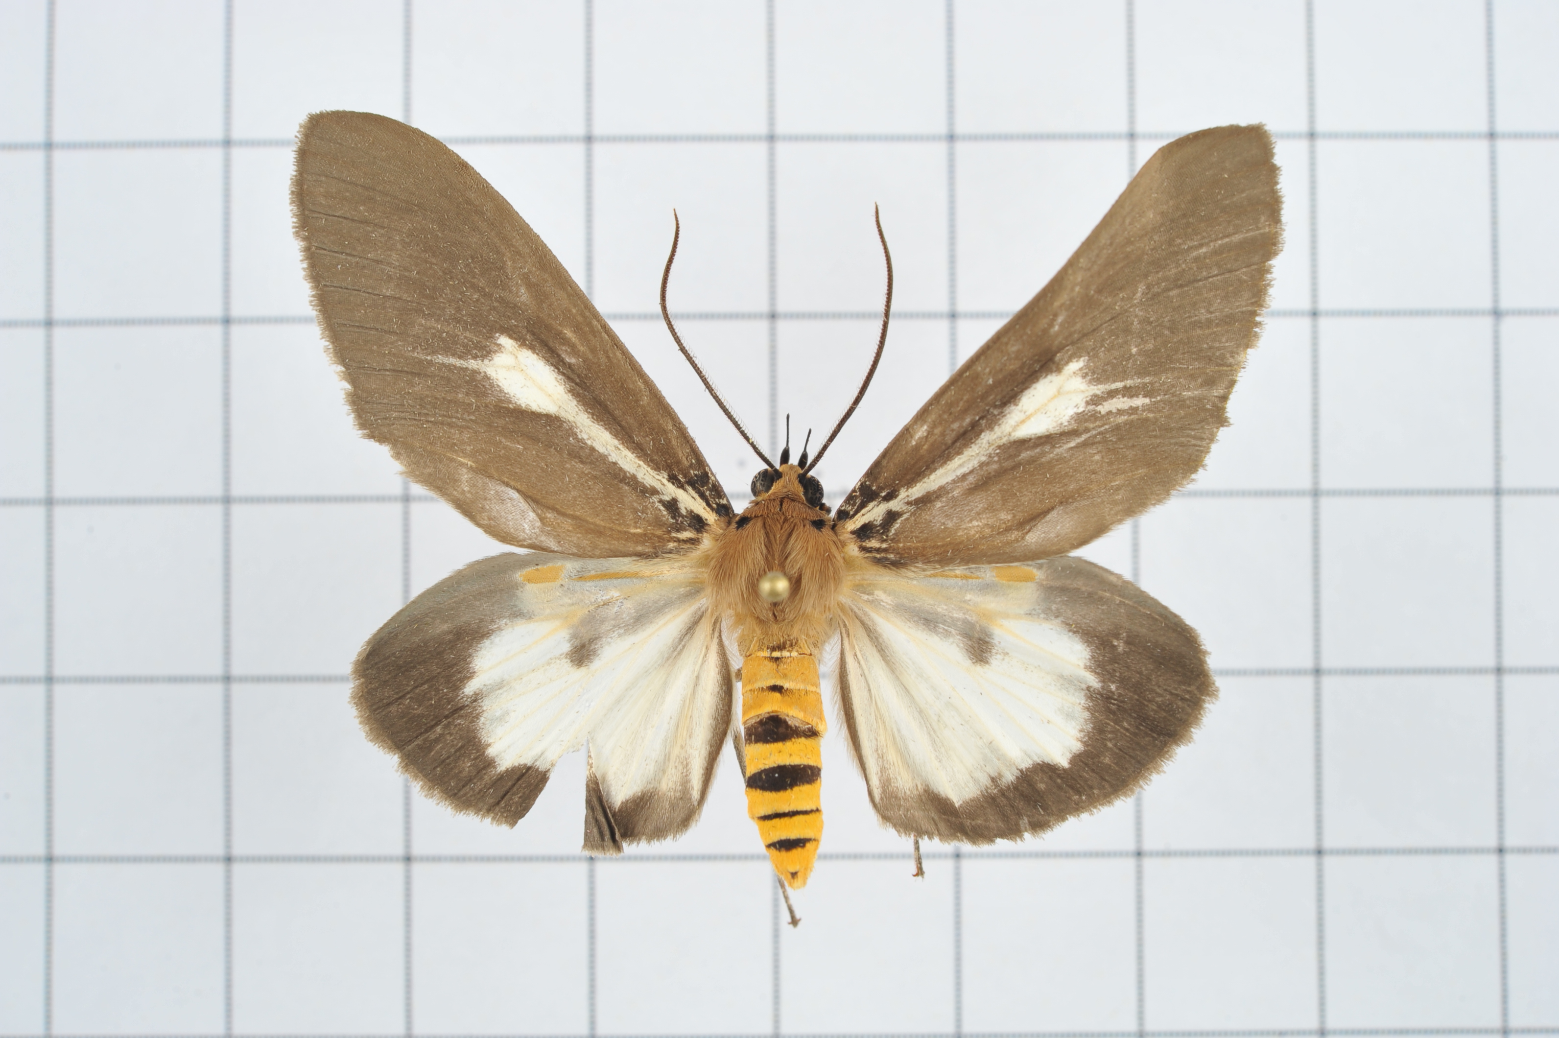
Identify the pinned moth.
Asota heliconia zebrina
